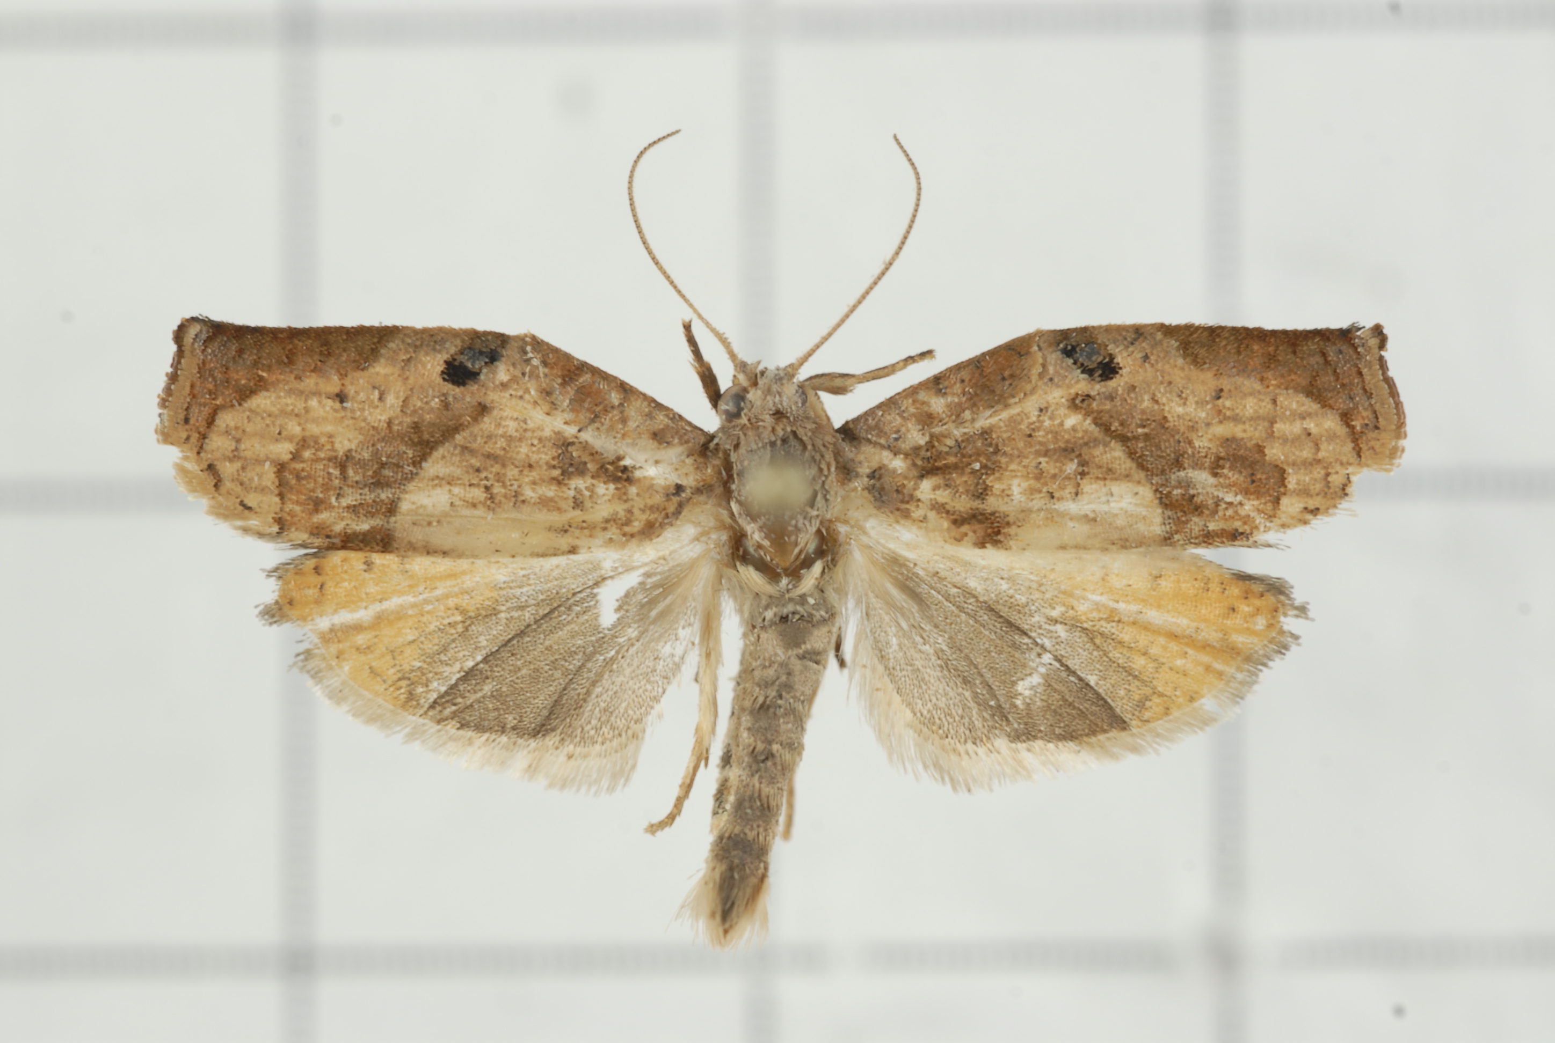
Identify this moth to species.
Homona magnanima
